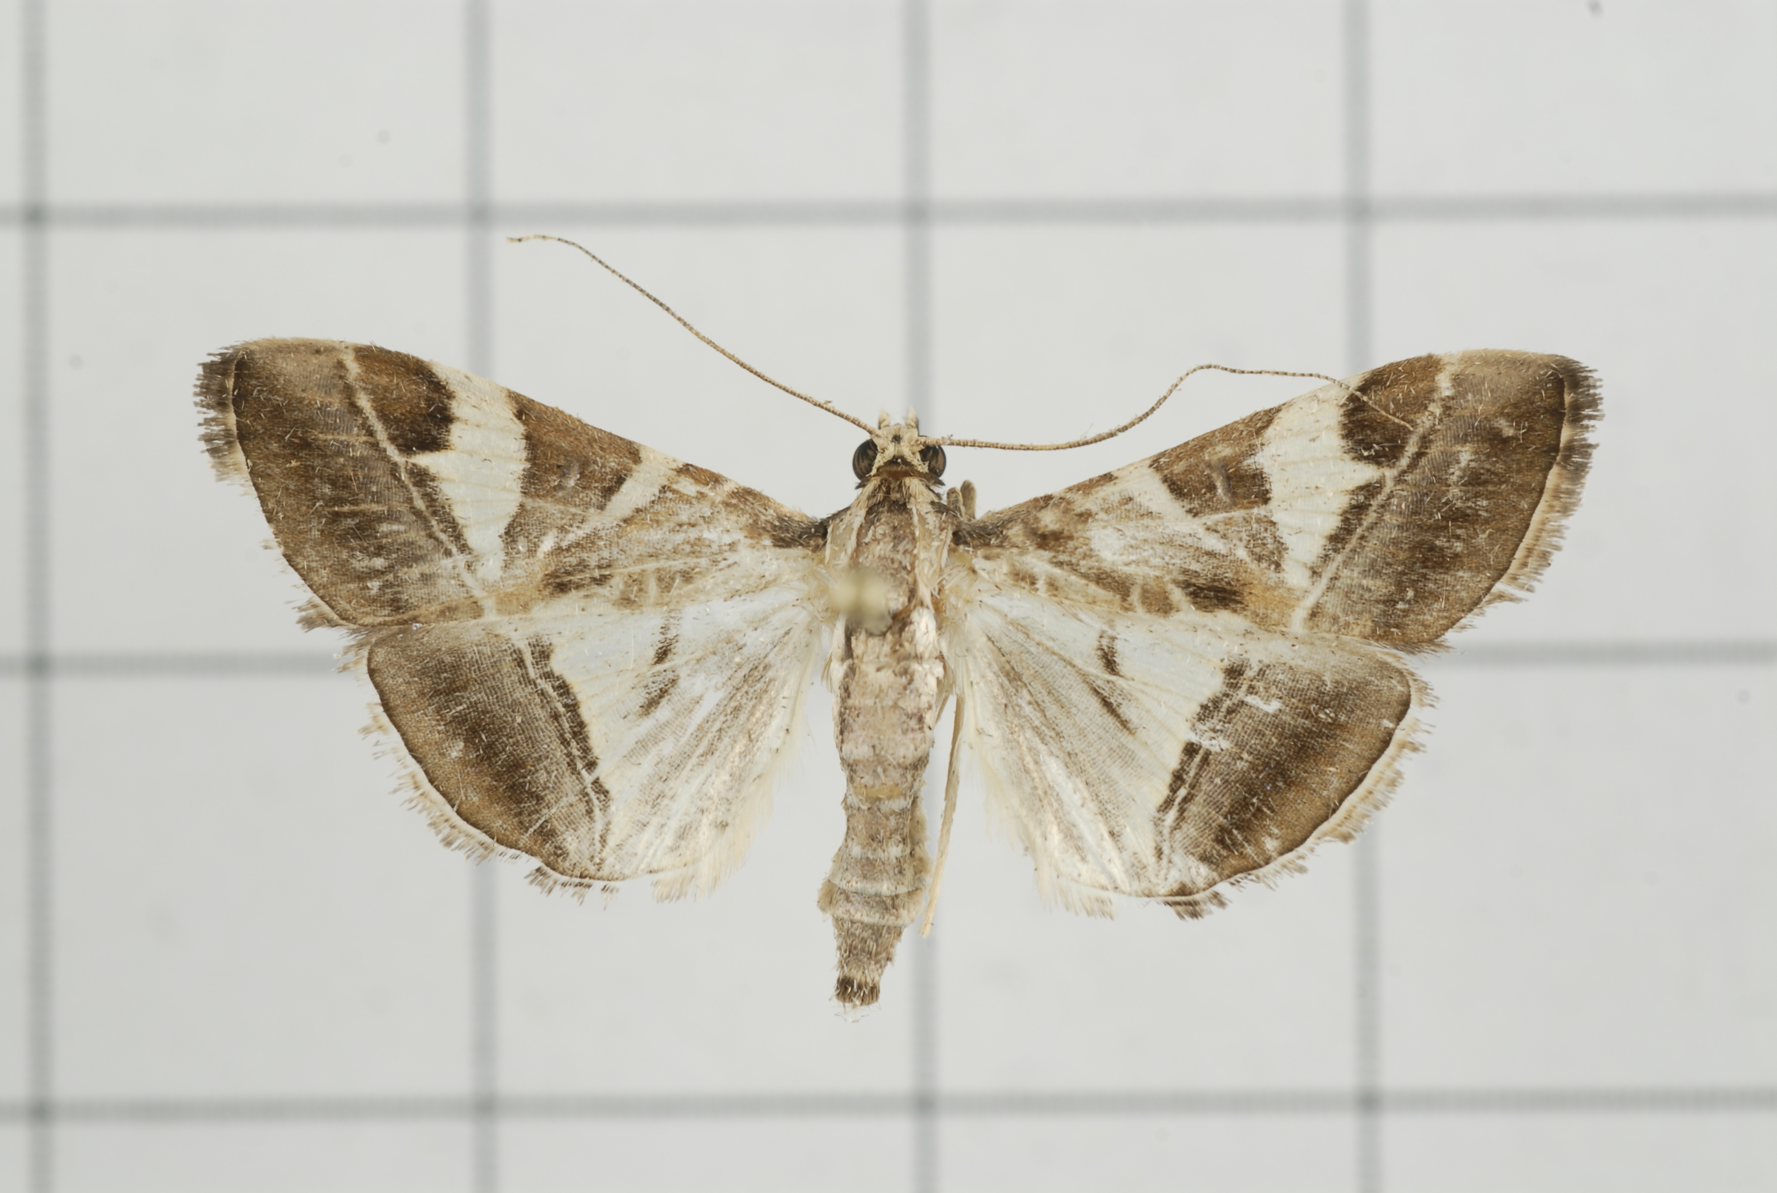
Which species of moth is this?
Agrioglypta itysalis
